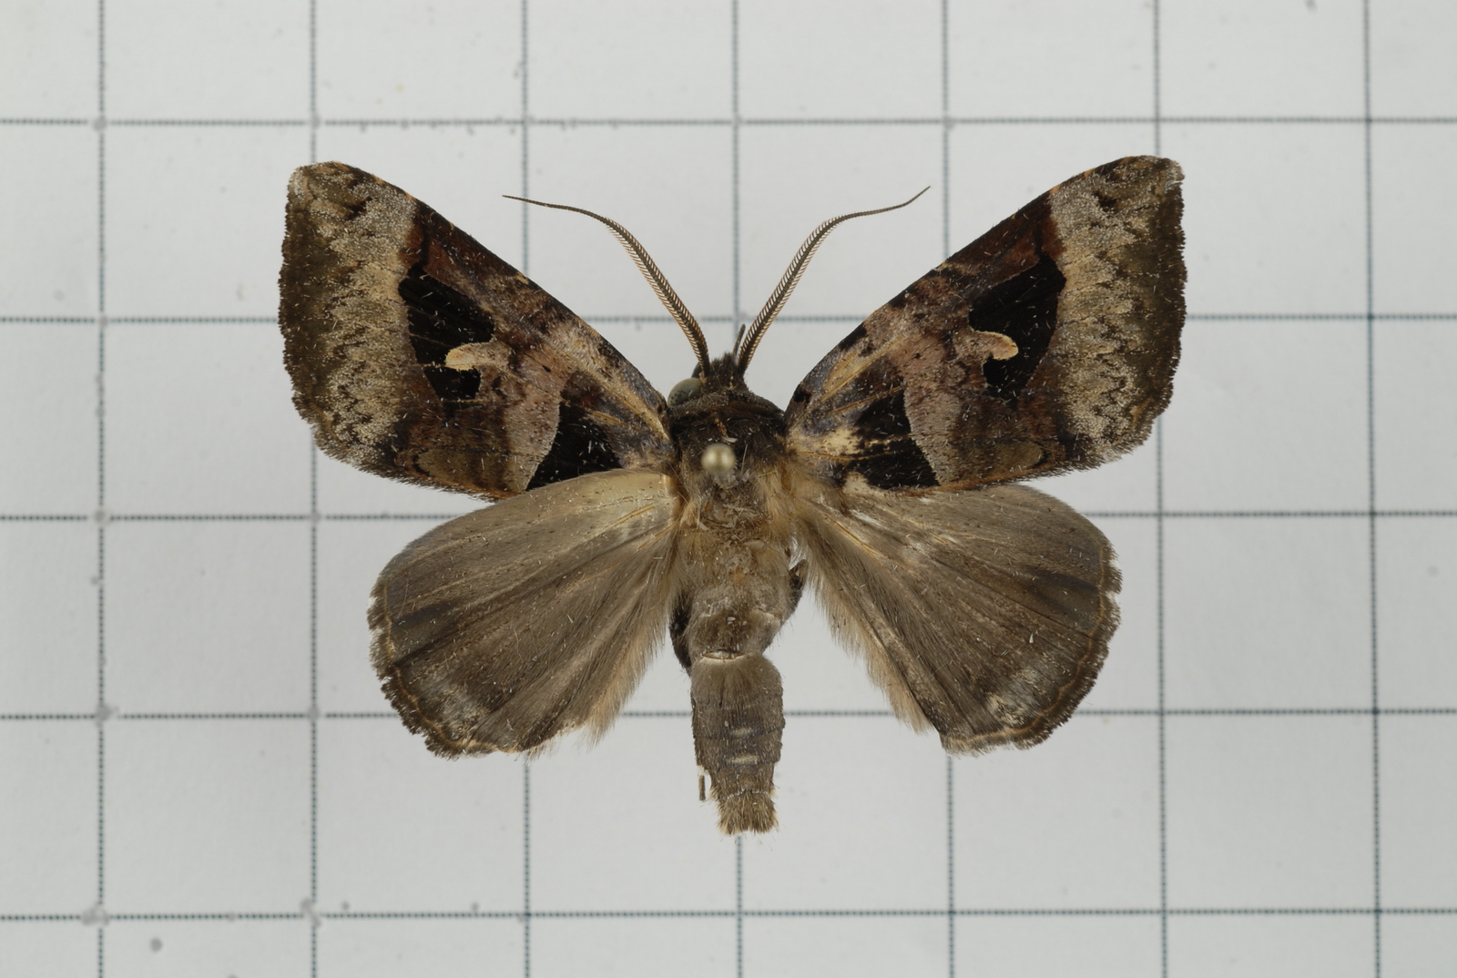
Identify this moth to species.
Avatha chinensis
